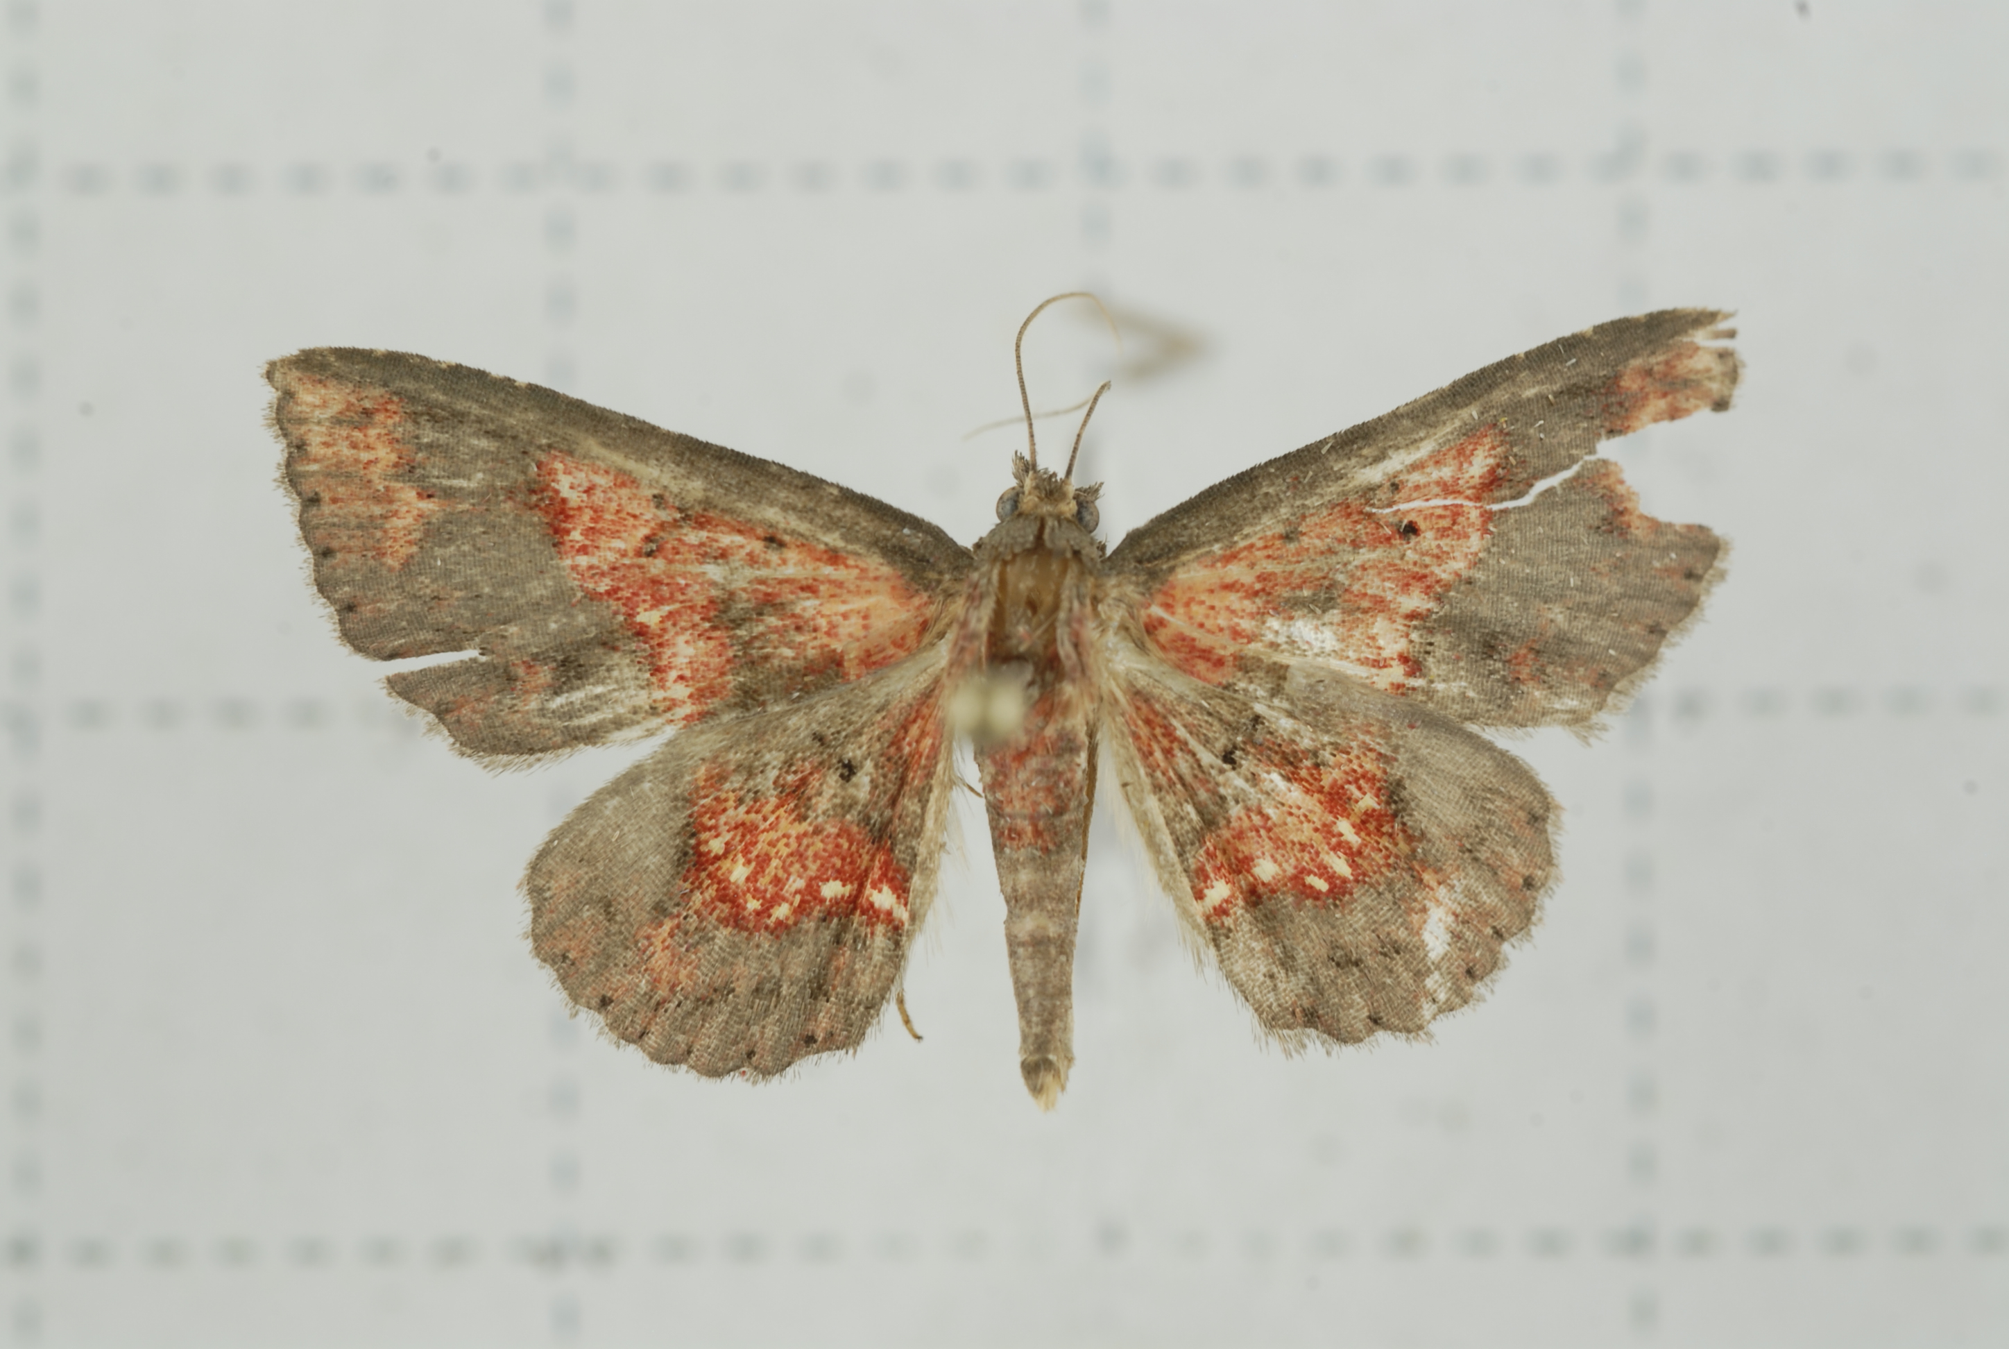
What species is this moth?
Cerynea igniaria
